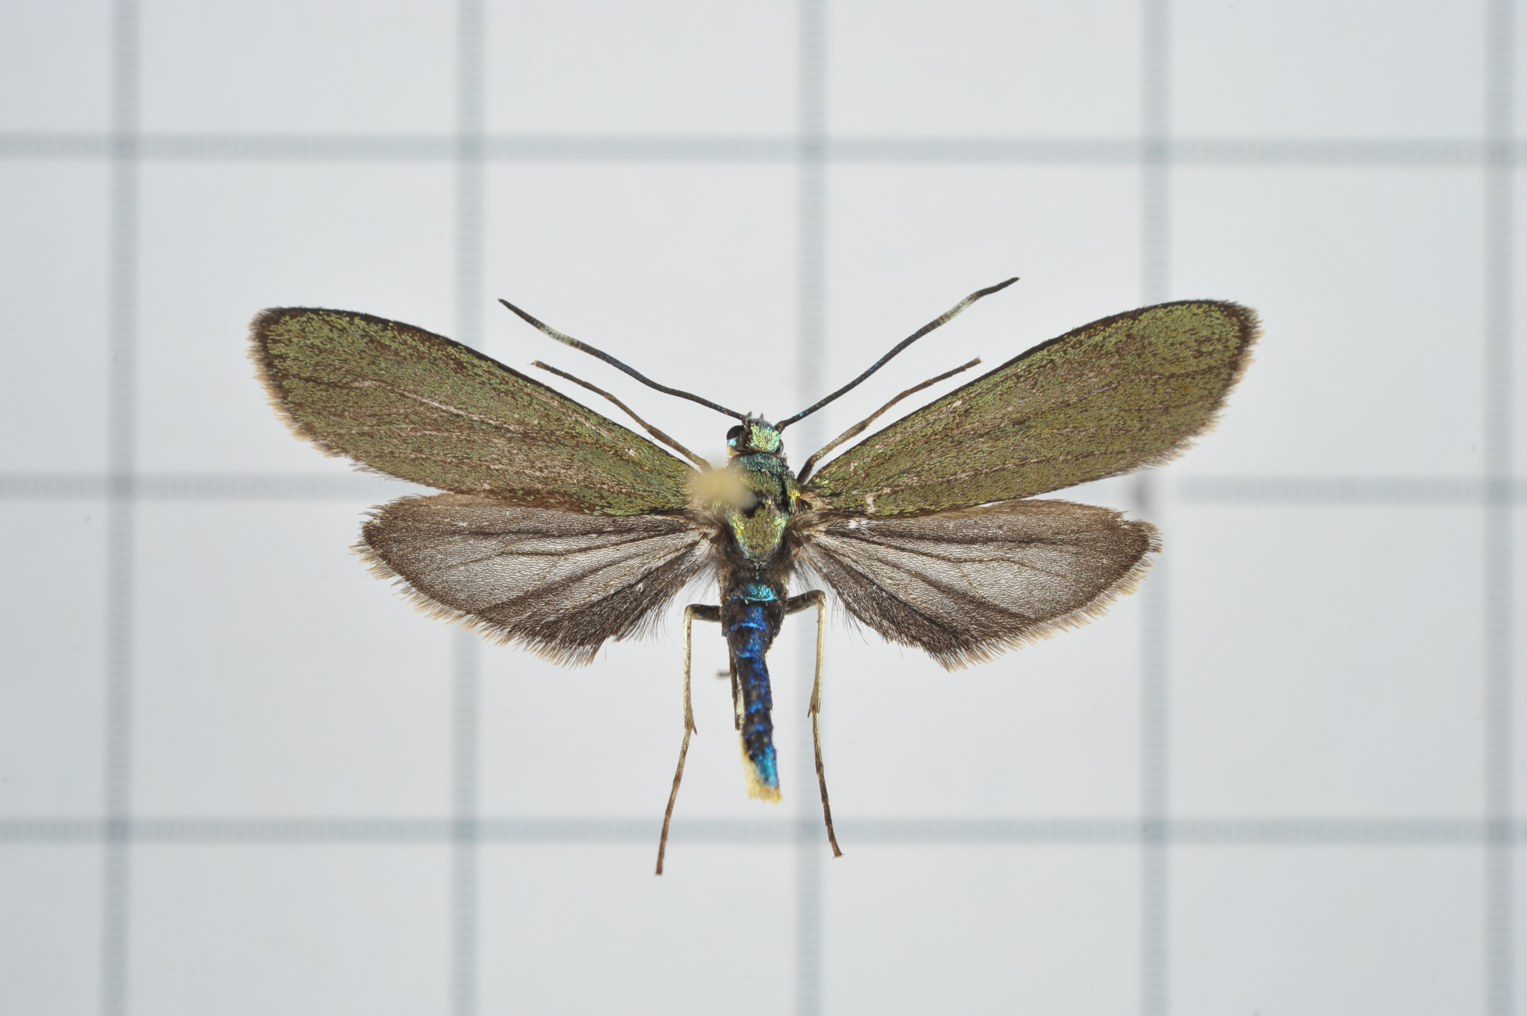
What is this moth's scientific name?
Arachotia hohuanshanensis
